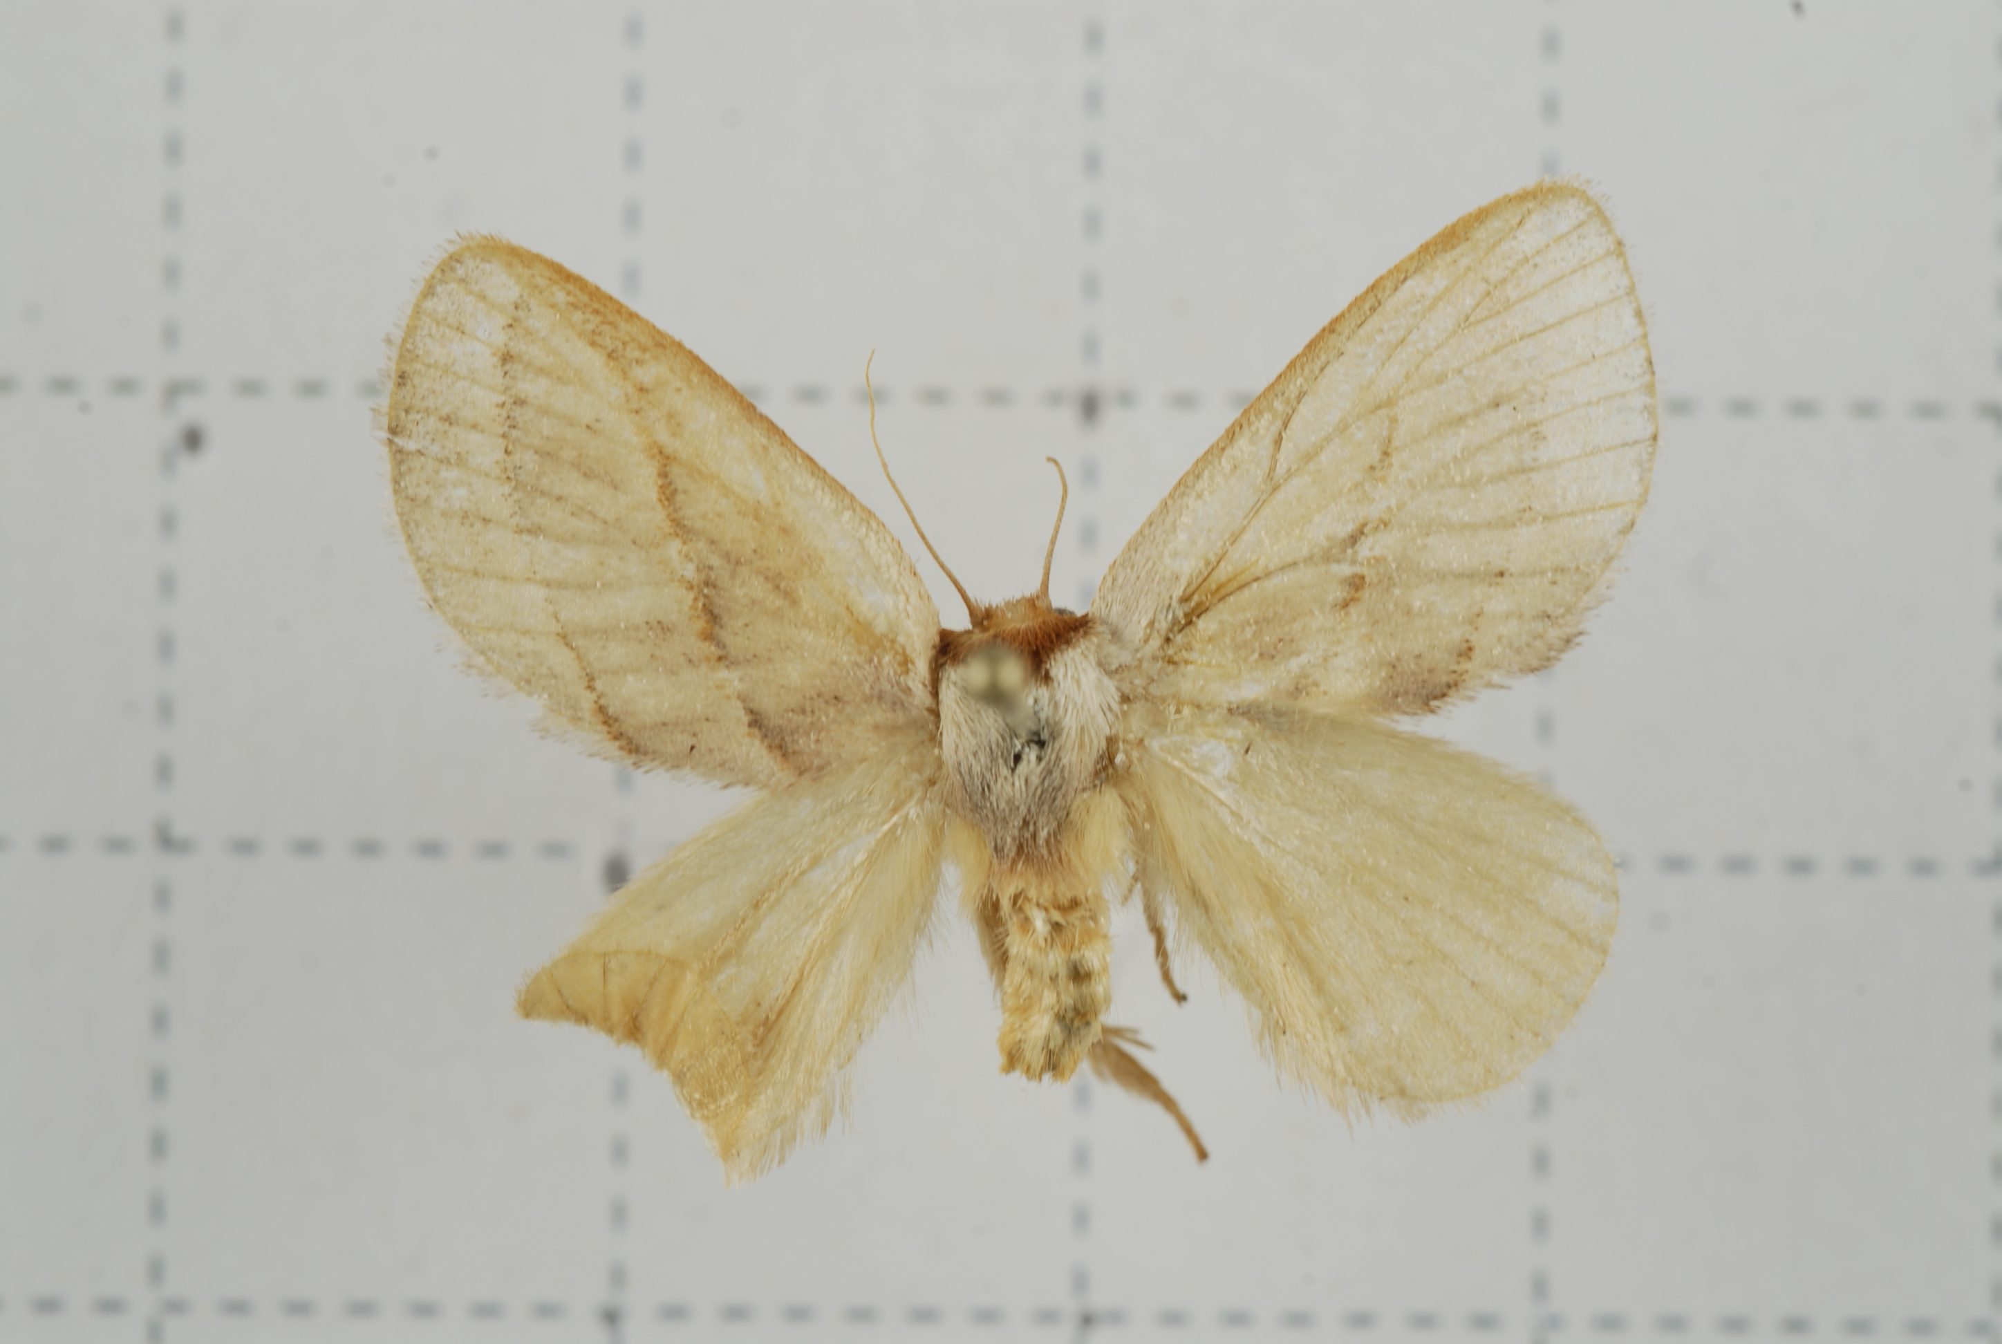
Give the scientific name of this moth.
Cania heppneri
